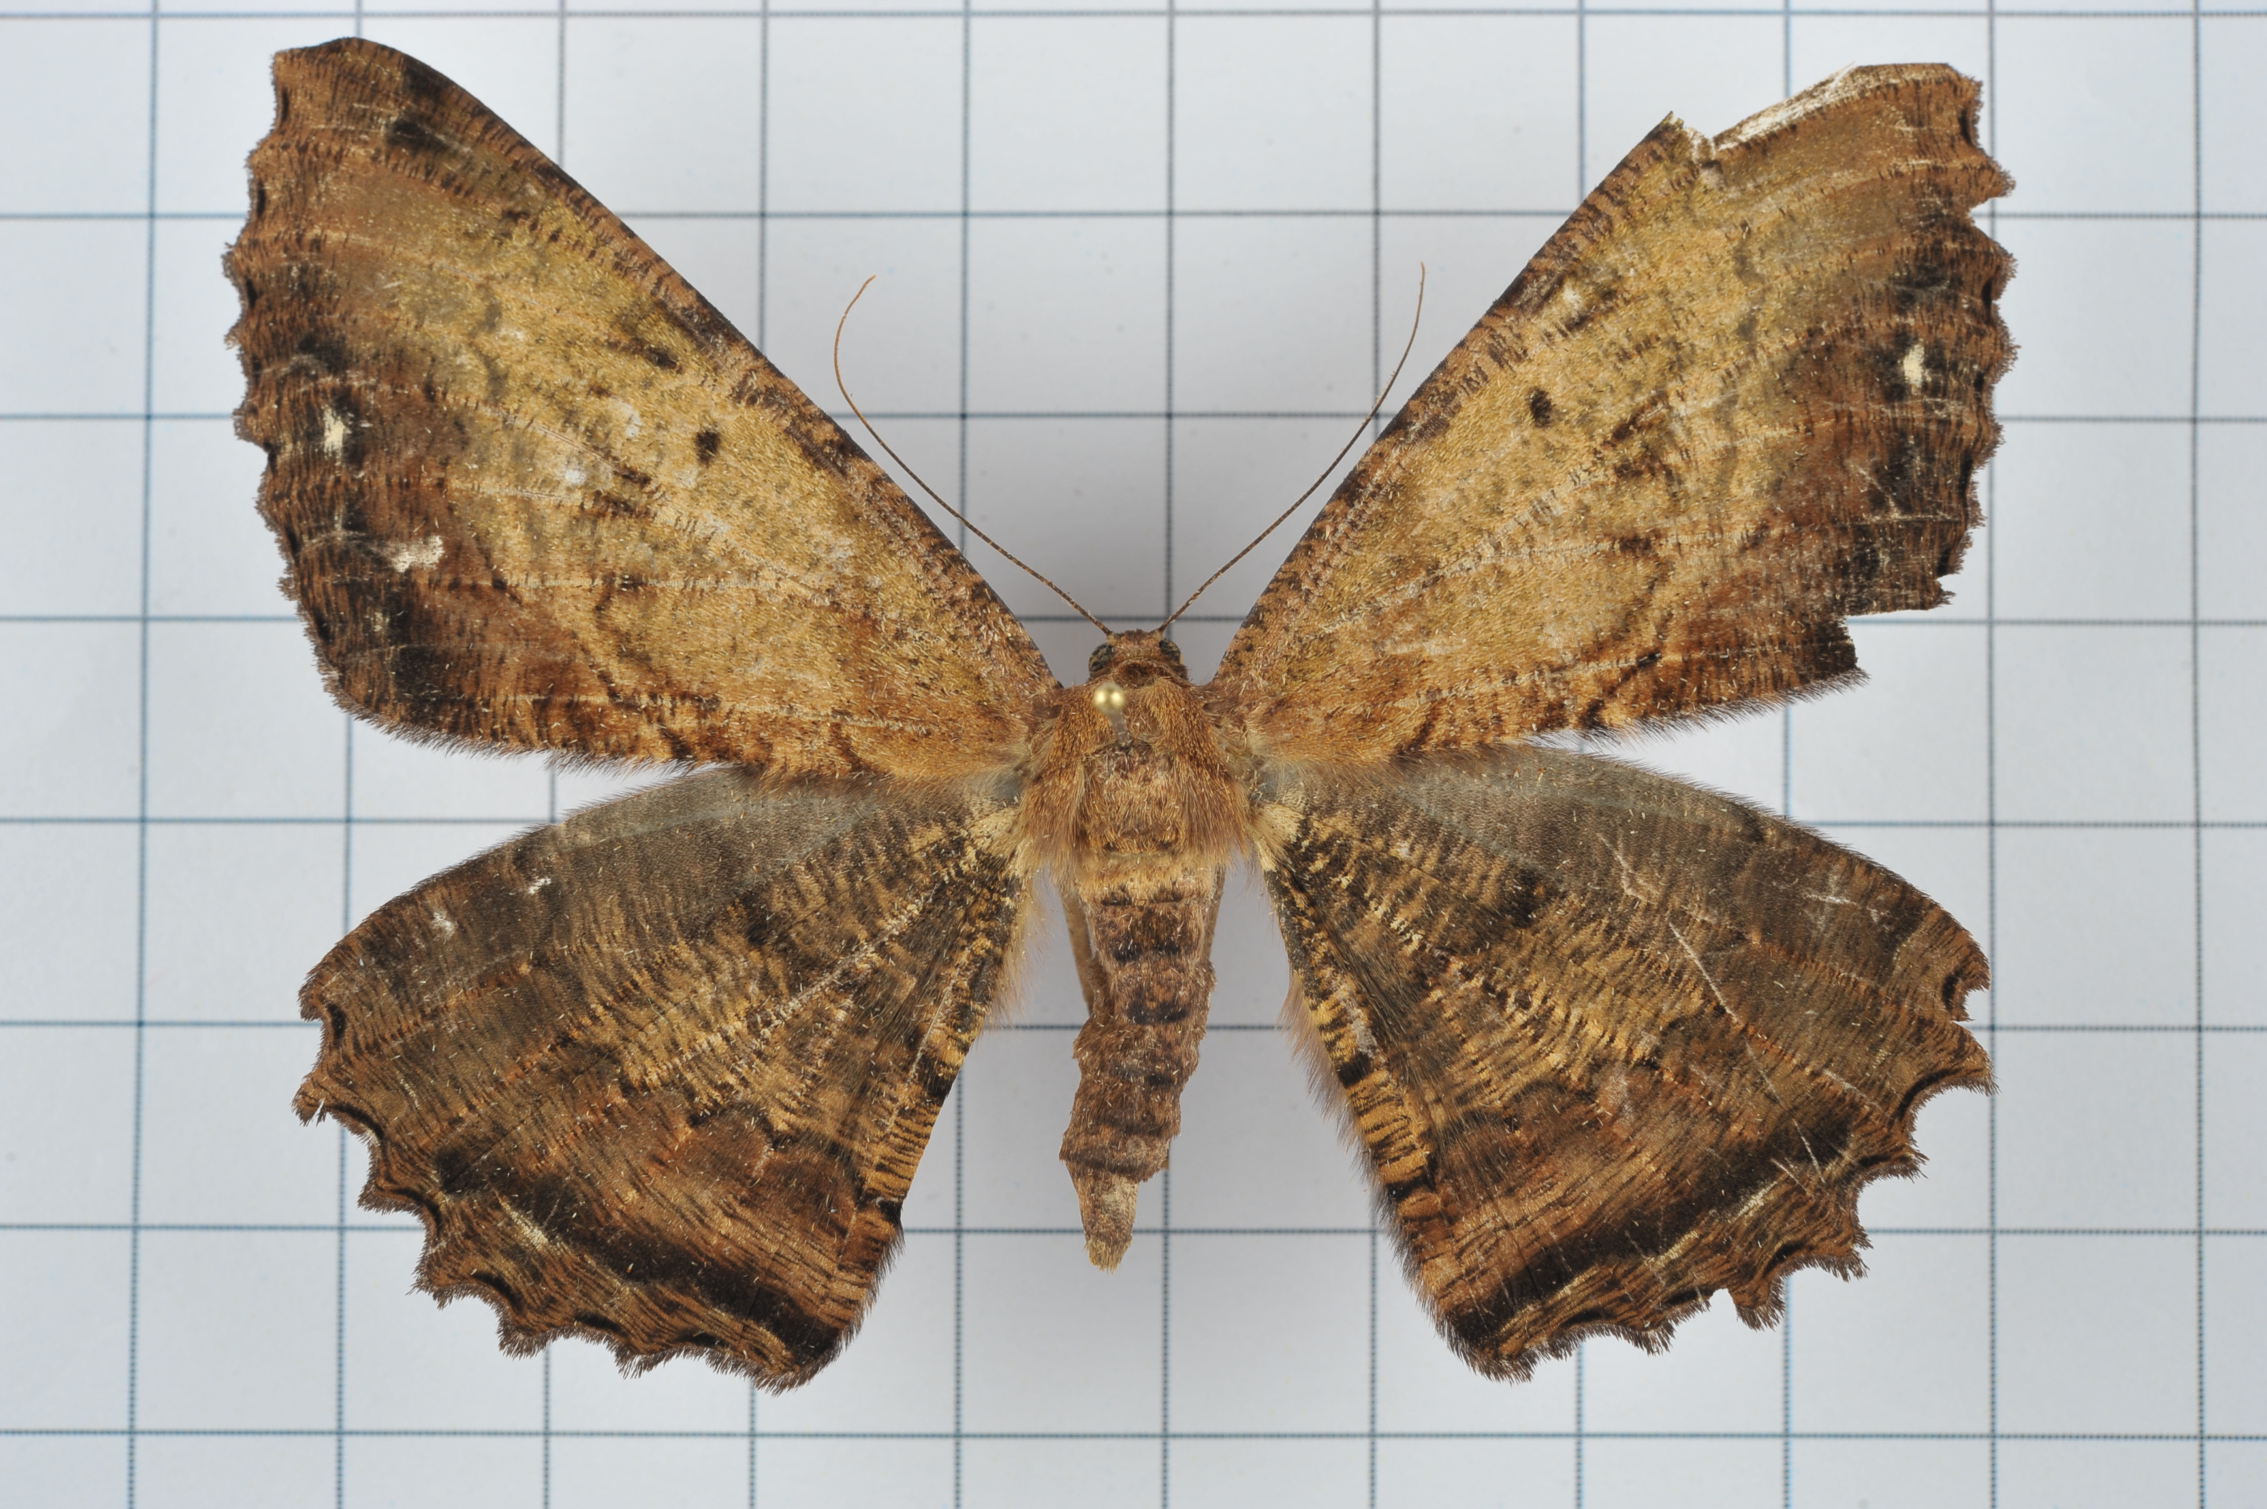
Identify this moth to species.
Chorodna creataria
